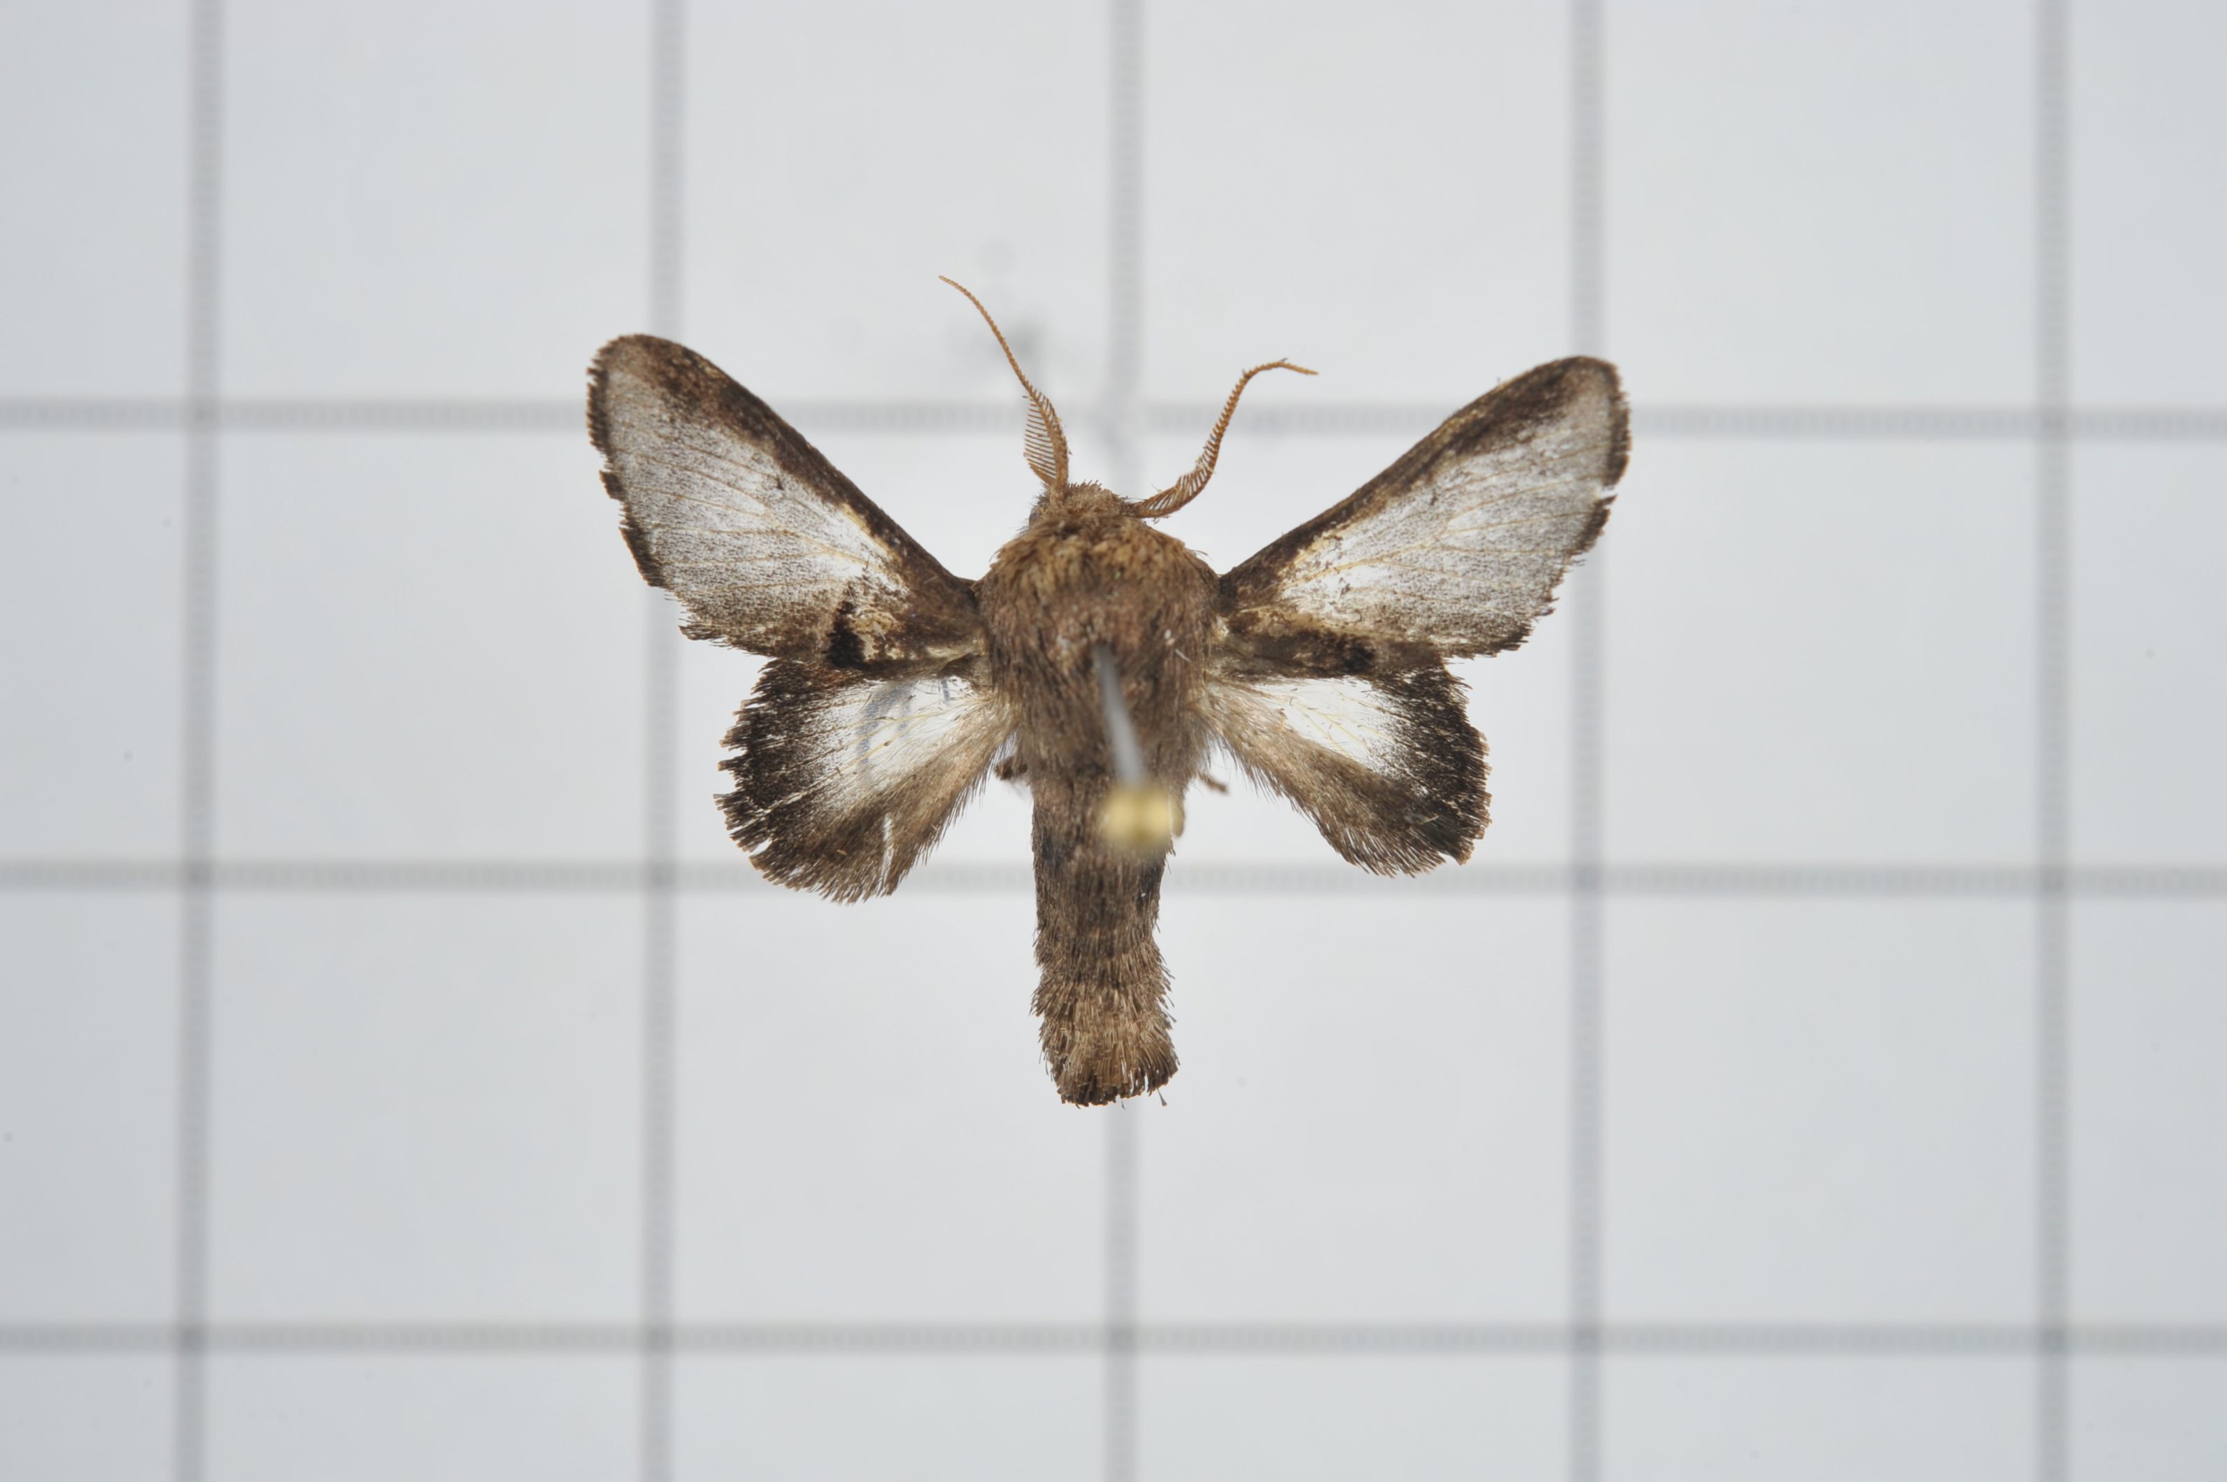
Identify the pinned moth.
Calauta obscura
